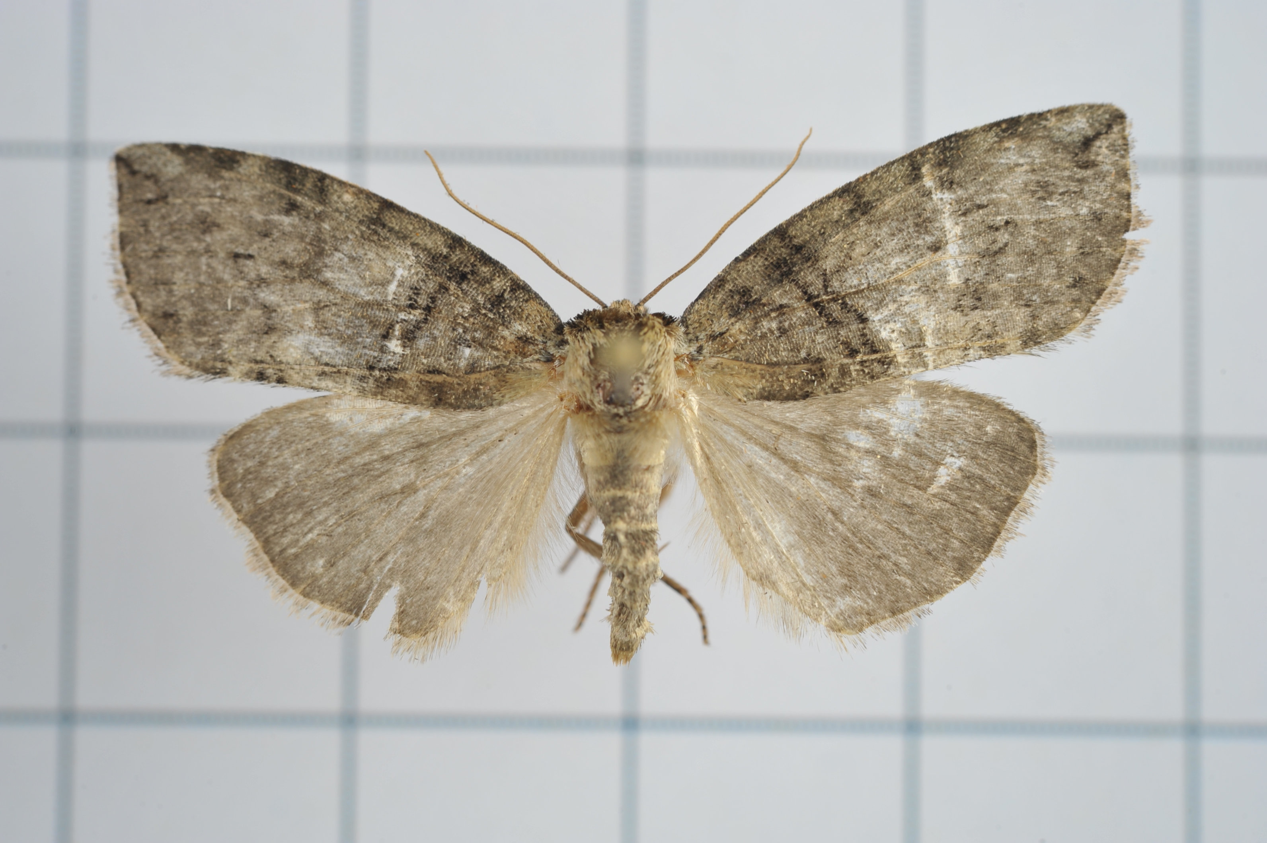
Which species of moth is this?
Horipsestis aenea aenea
